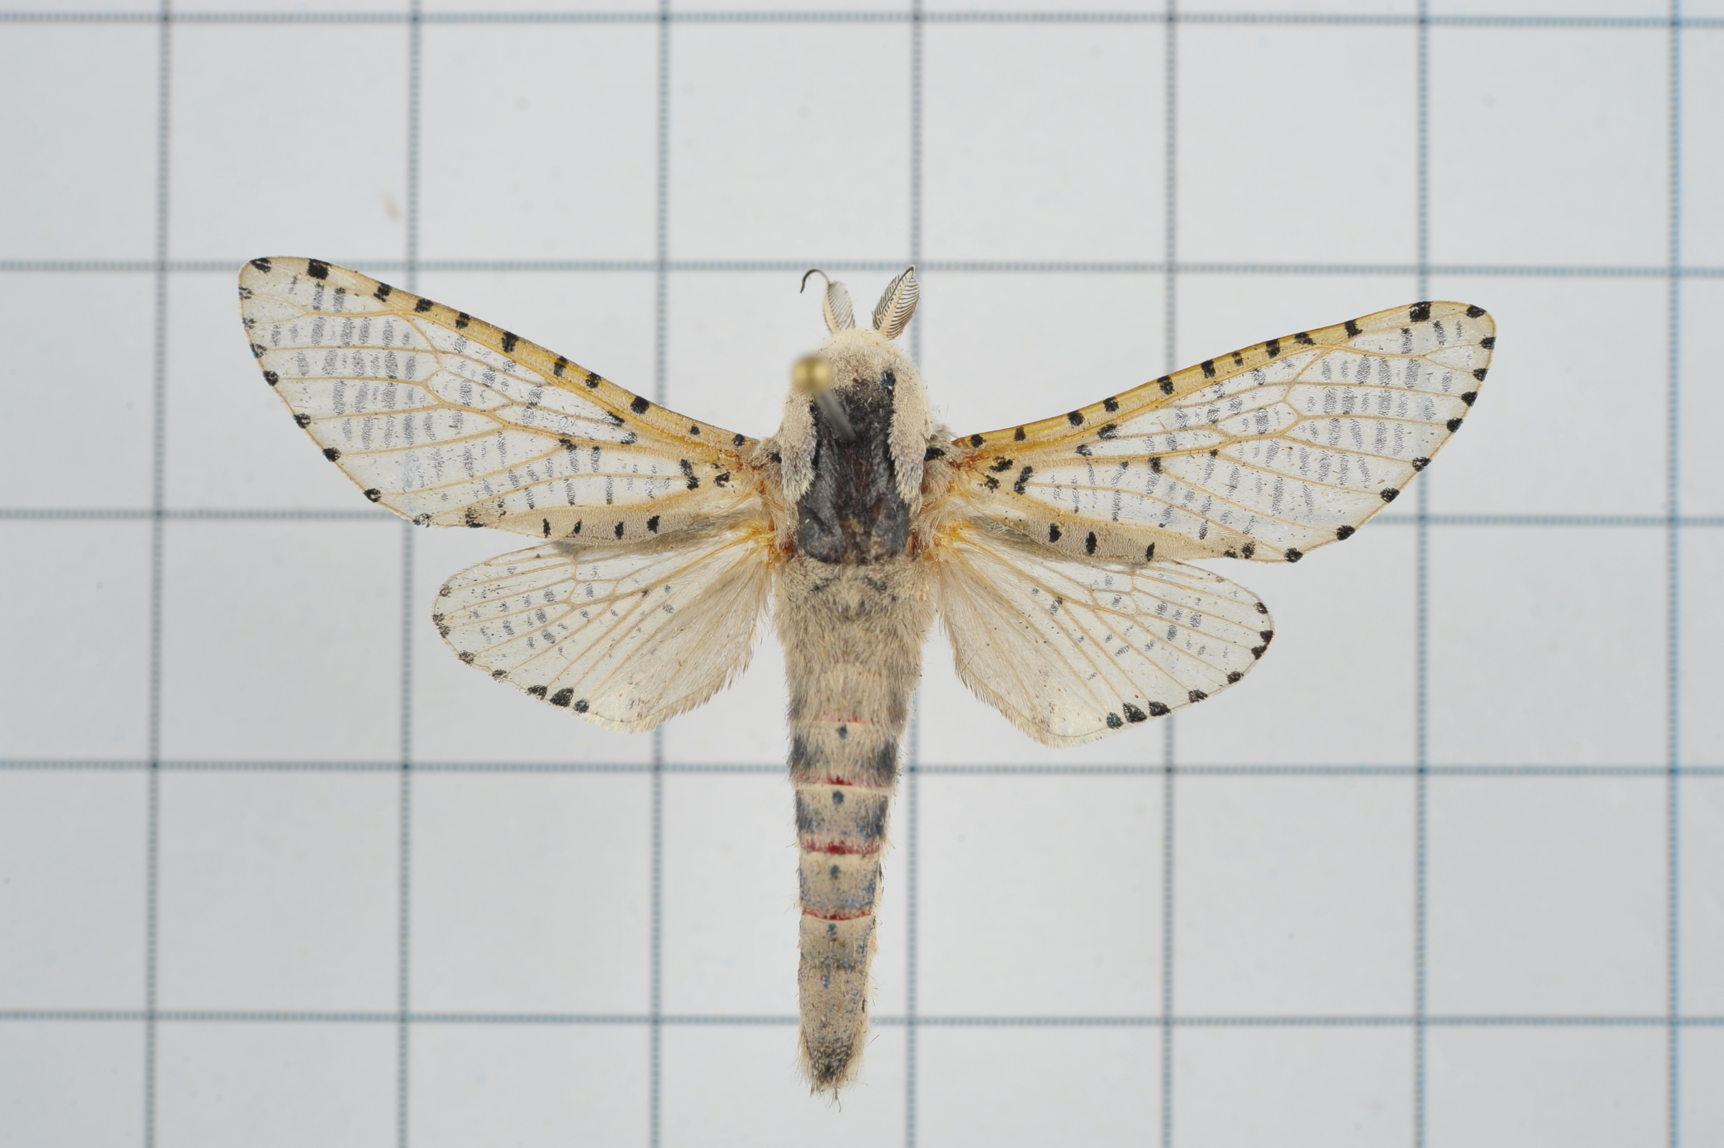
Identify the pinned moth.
Polyphagozerra coffeae
